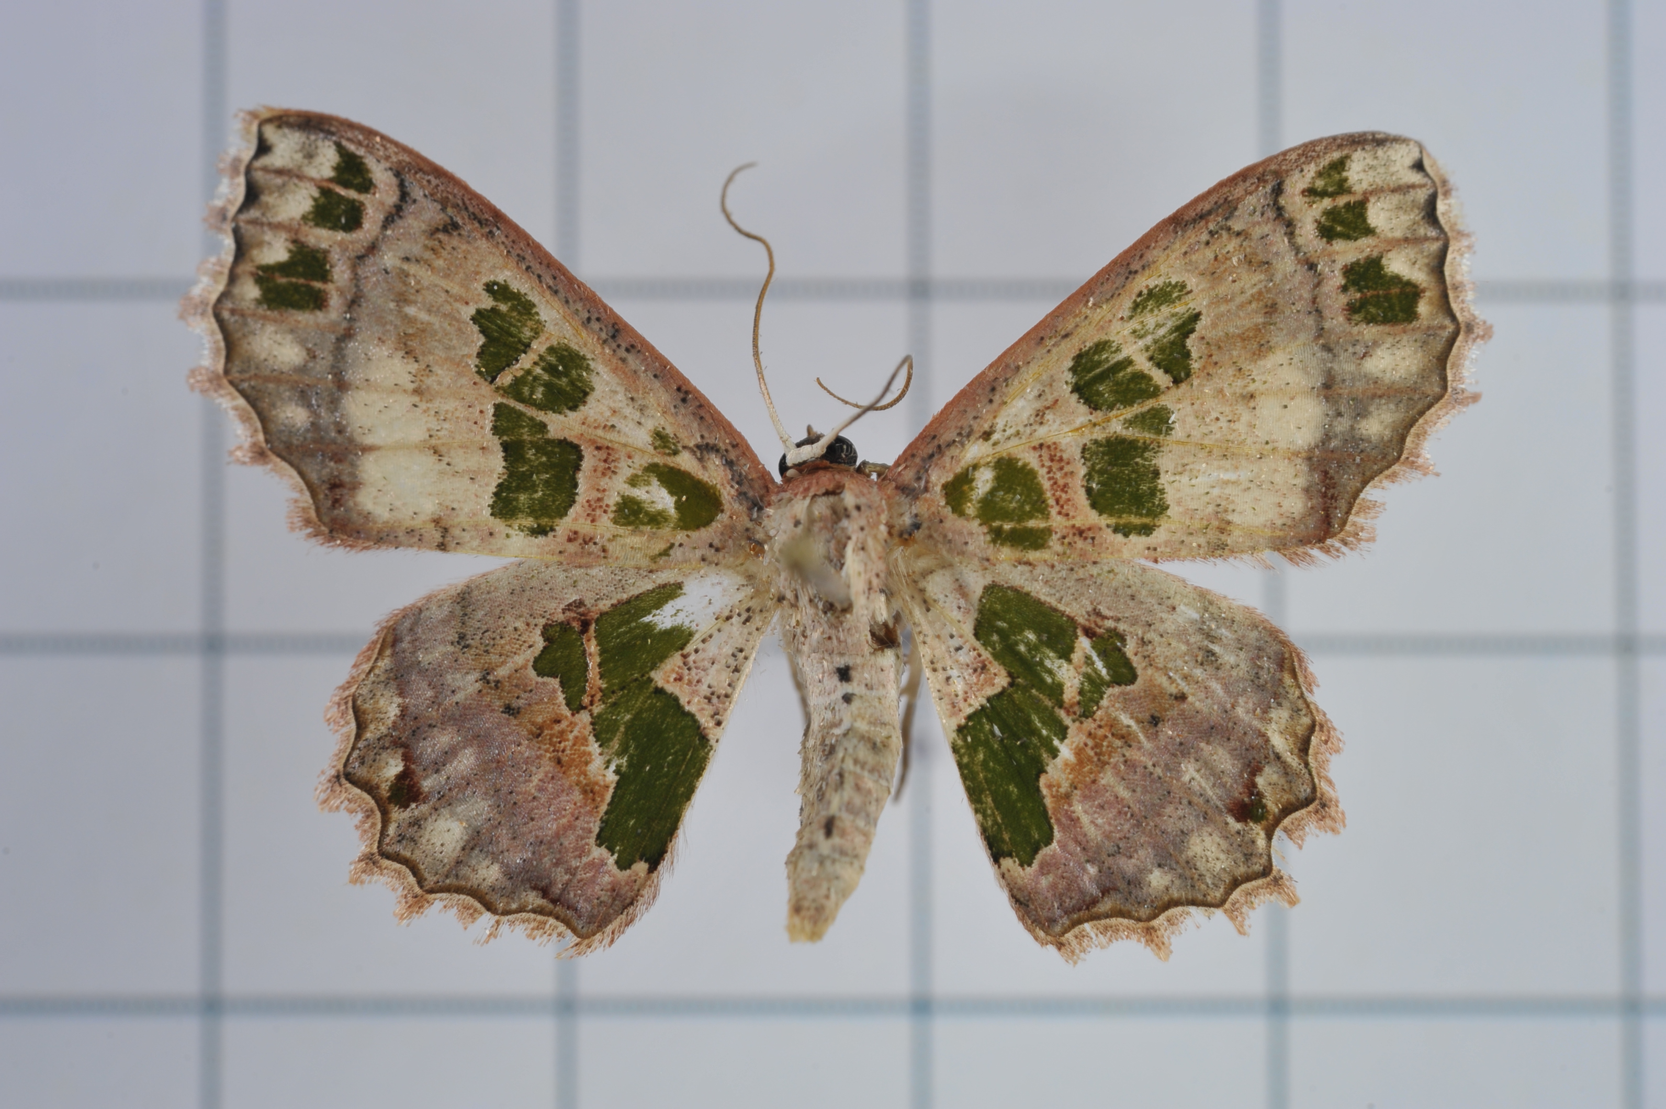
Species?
Antitrygodes divisaria perturbata
